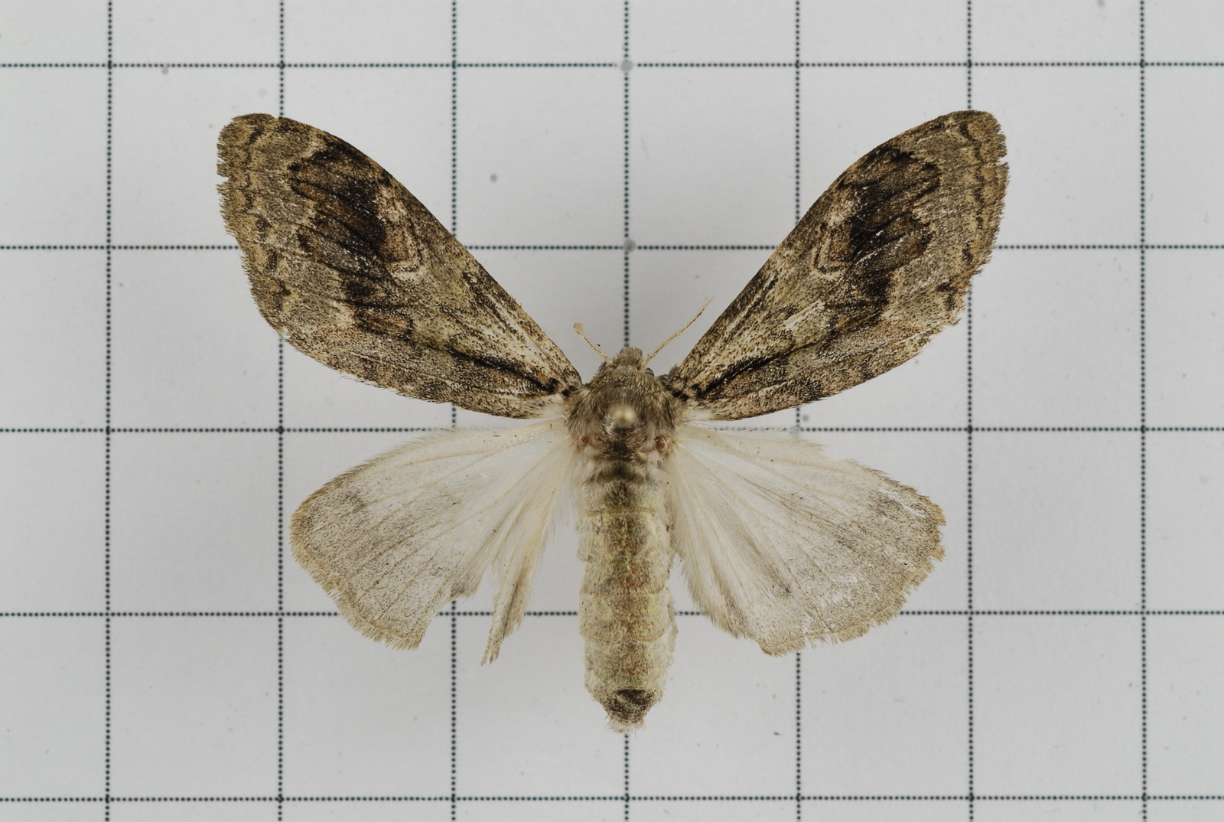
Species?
Olene suisharyonis
